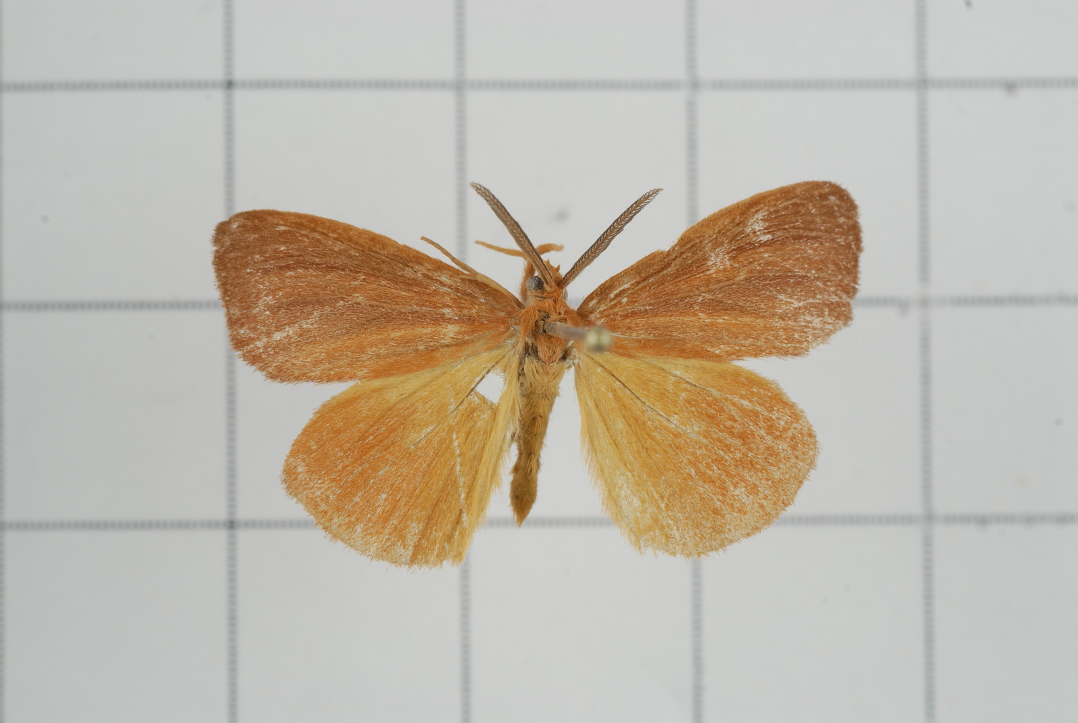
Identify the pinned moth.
Pantana substrigosa
